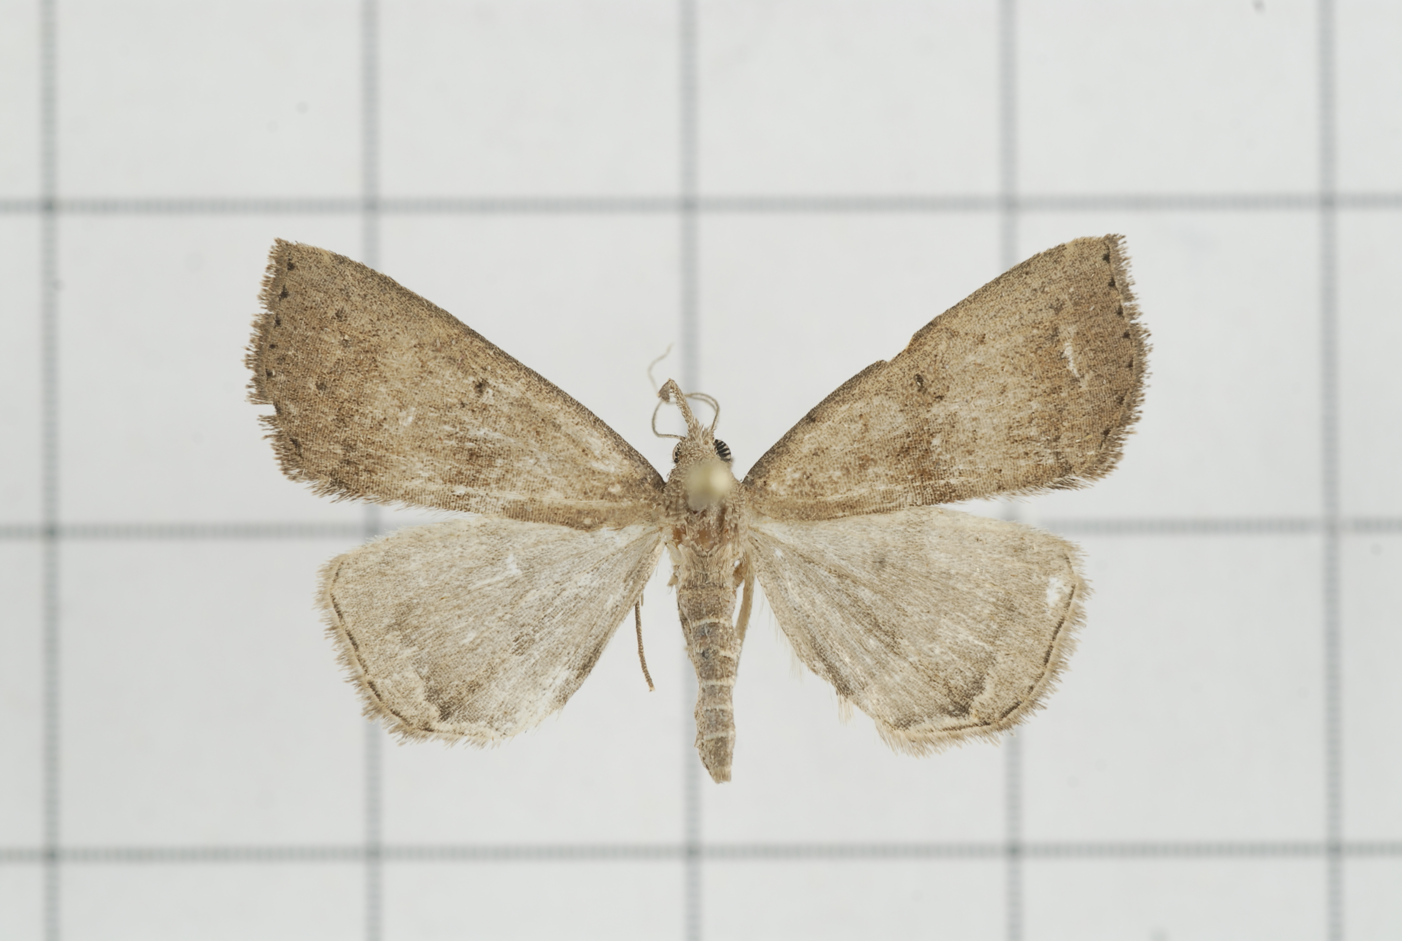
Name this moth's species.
Herminia terminalis
